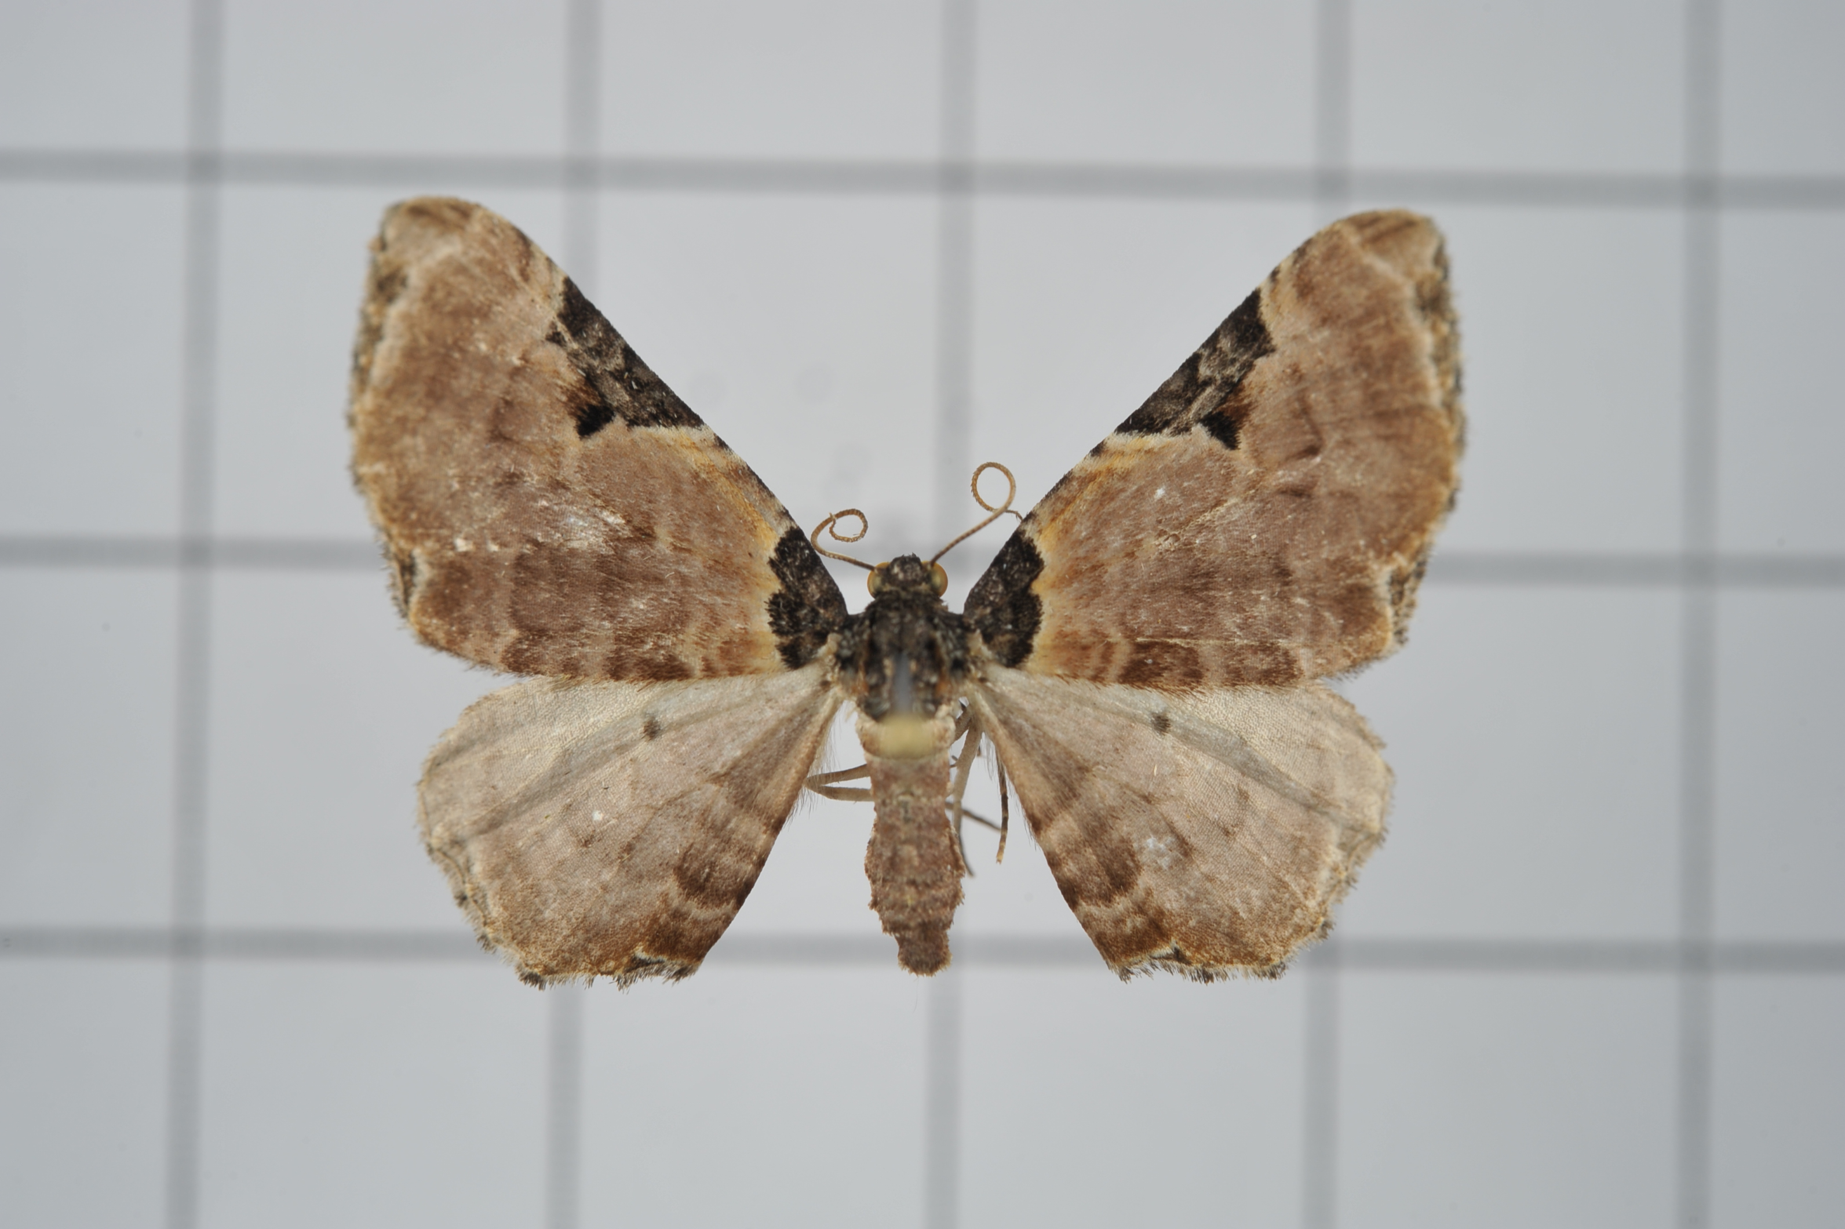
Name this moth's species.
Mesoleuca costipannaria
